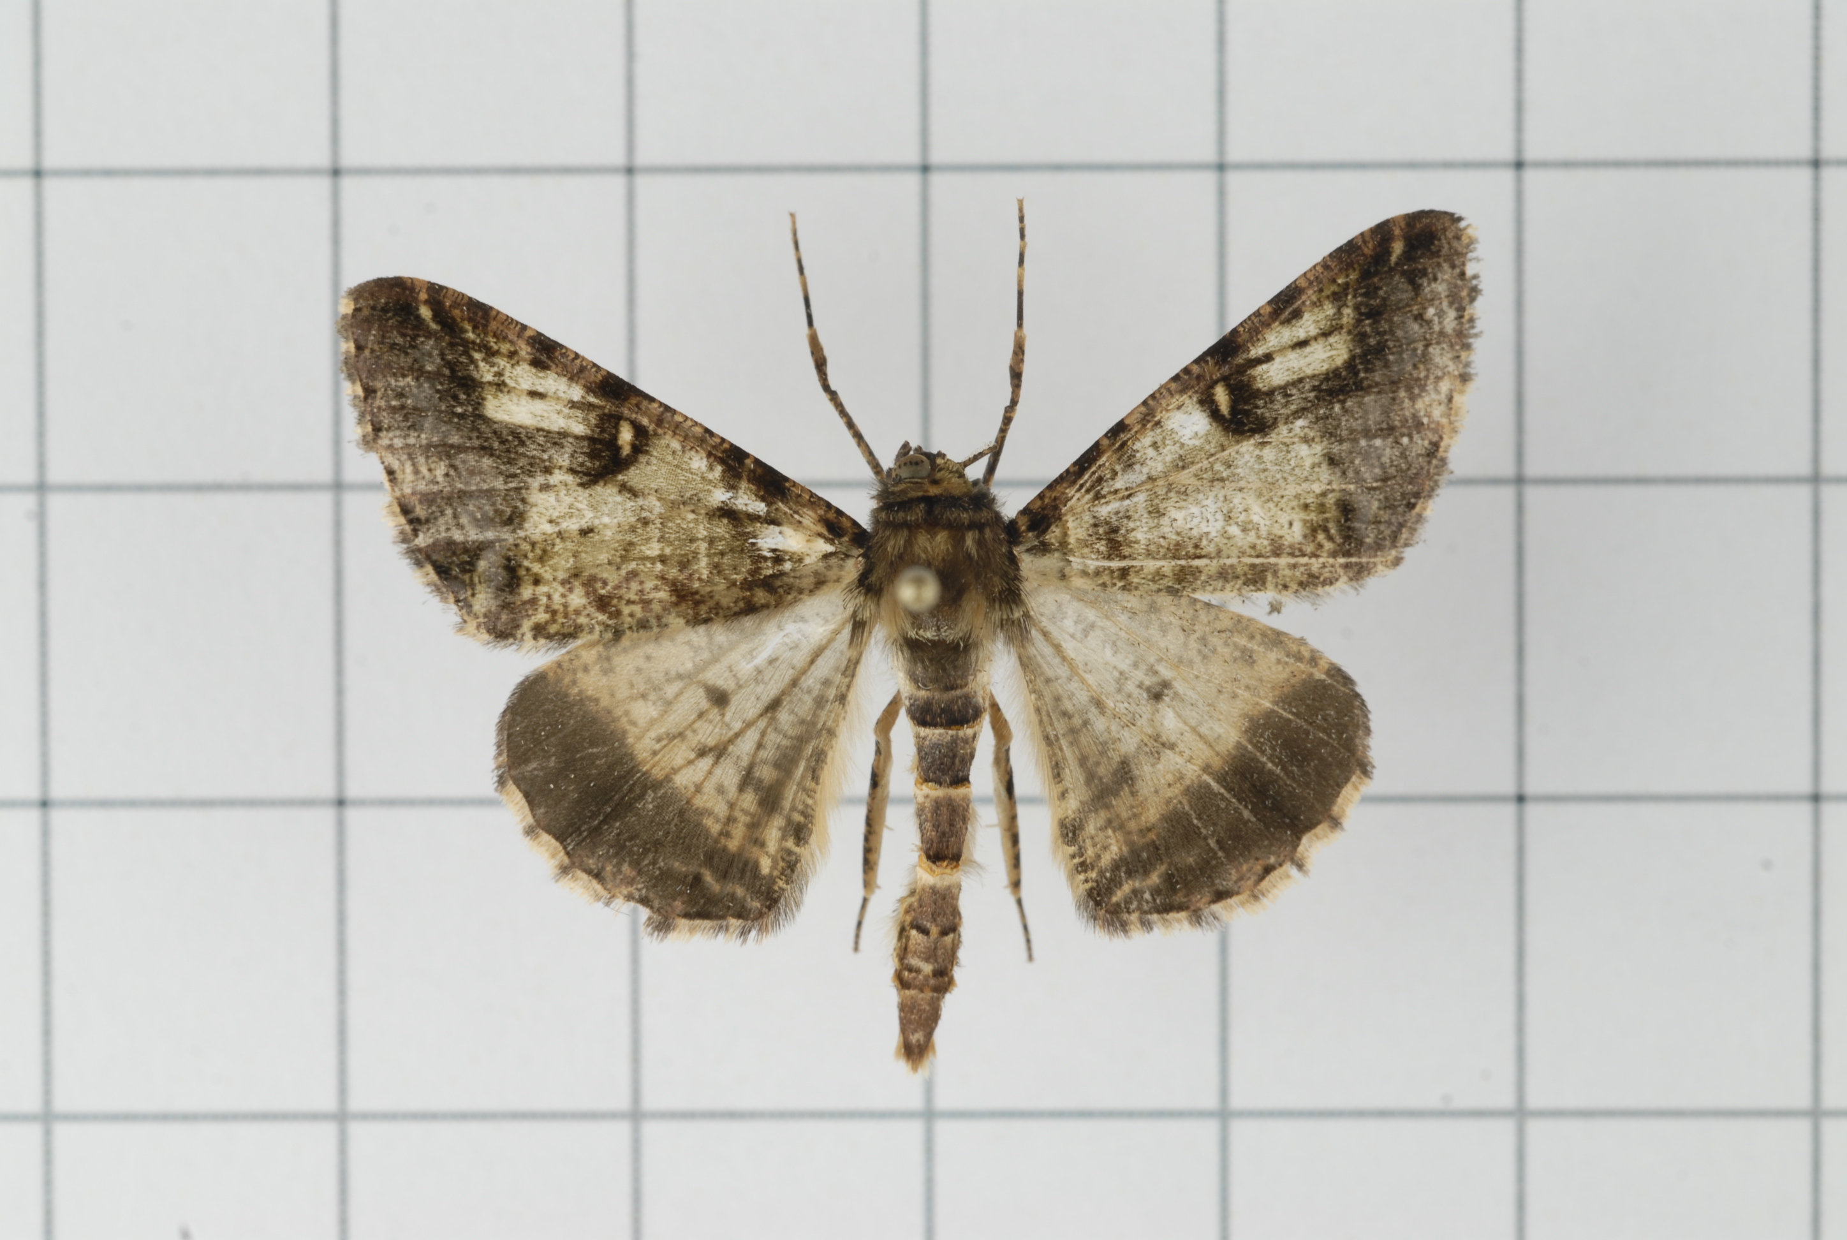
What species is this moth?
Gasterocome pannosaria orta
